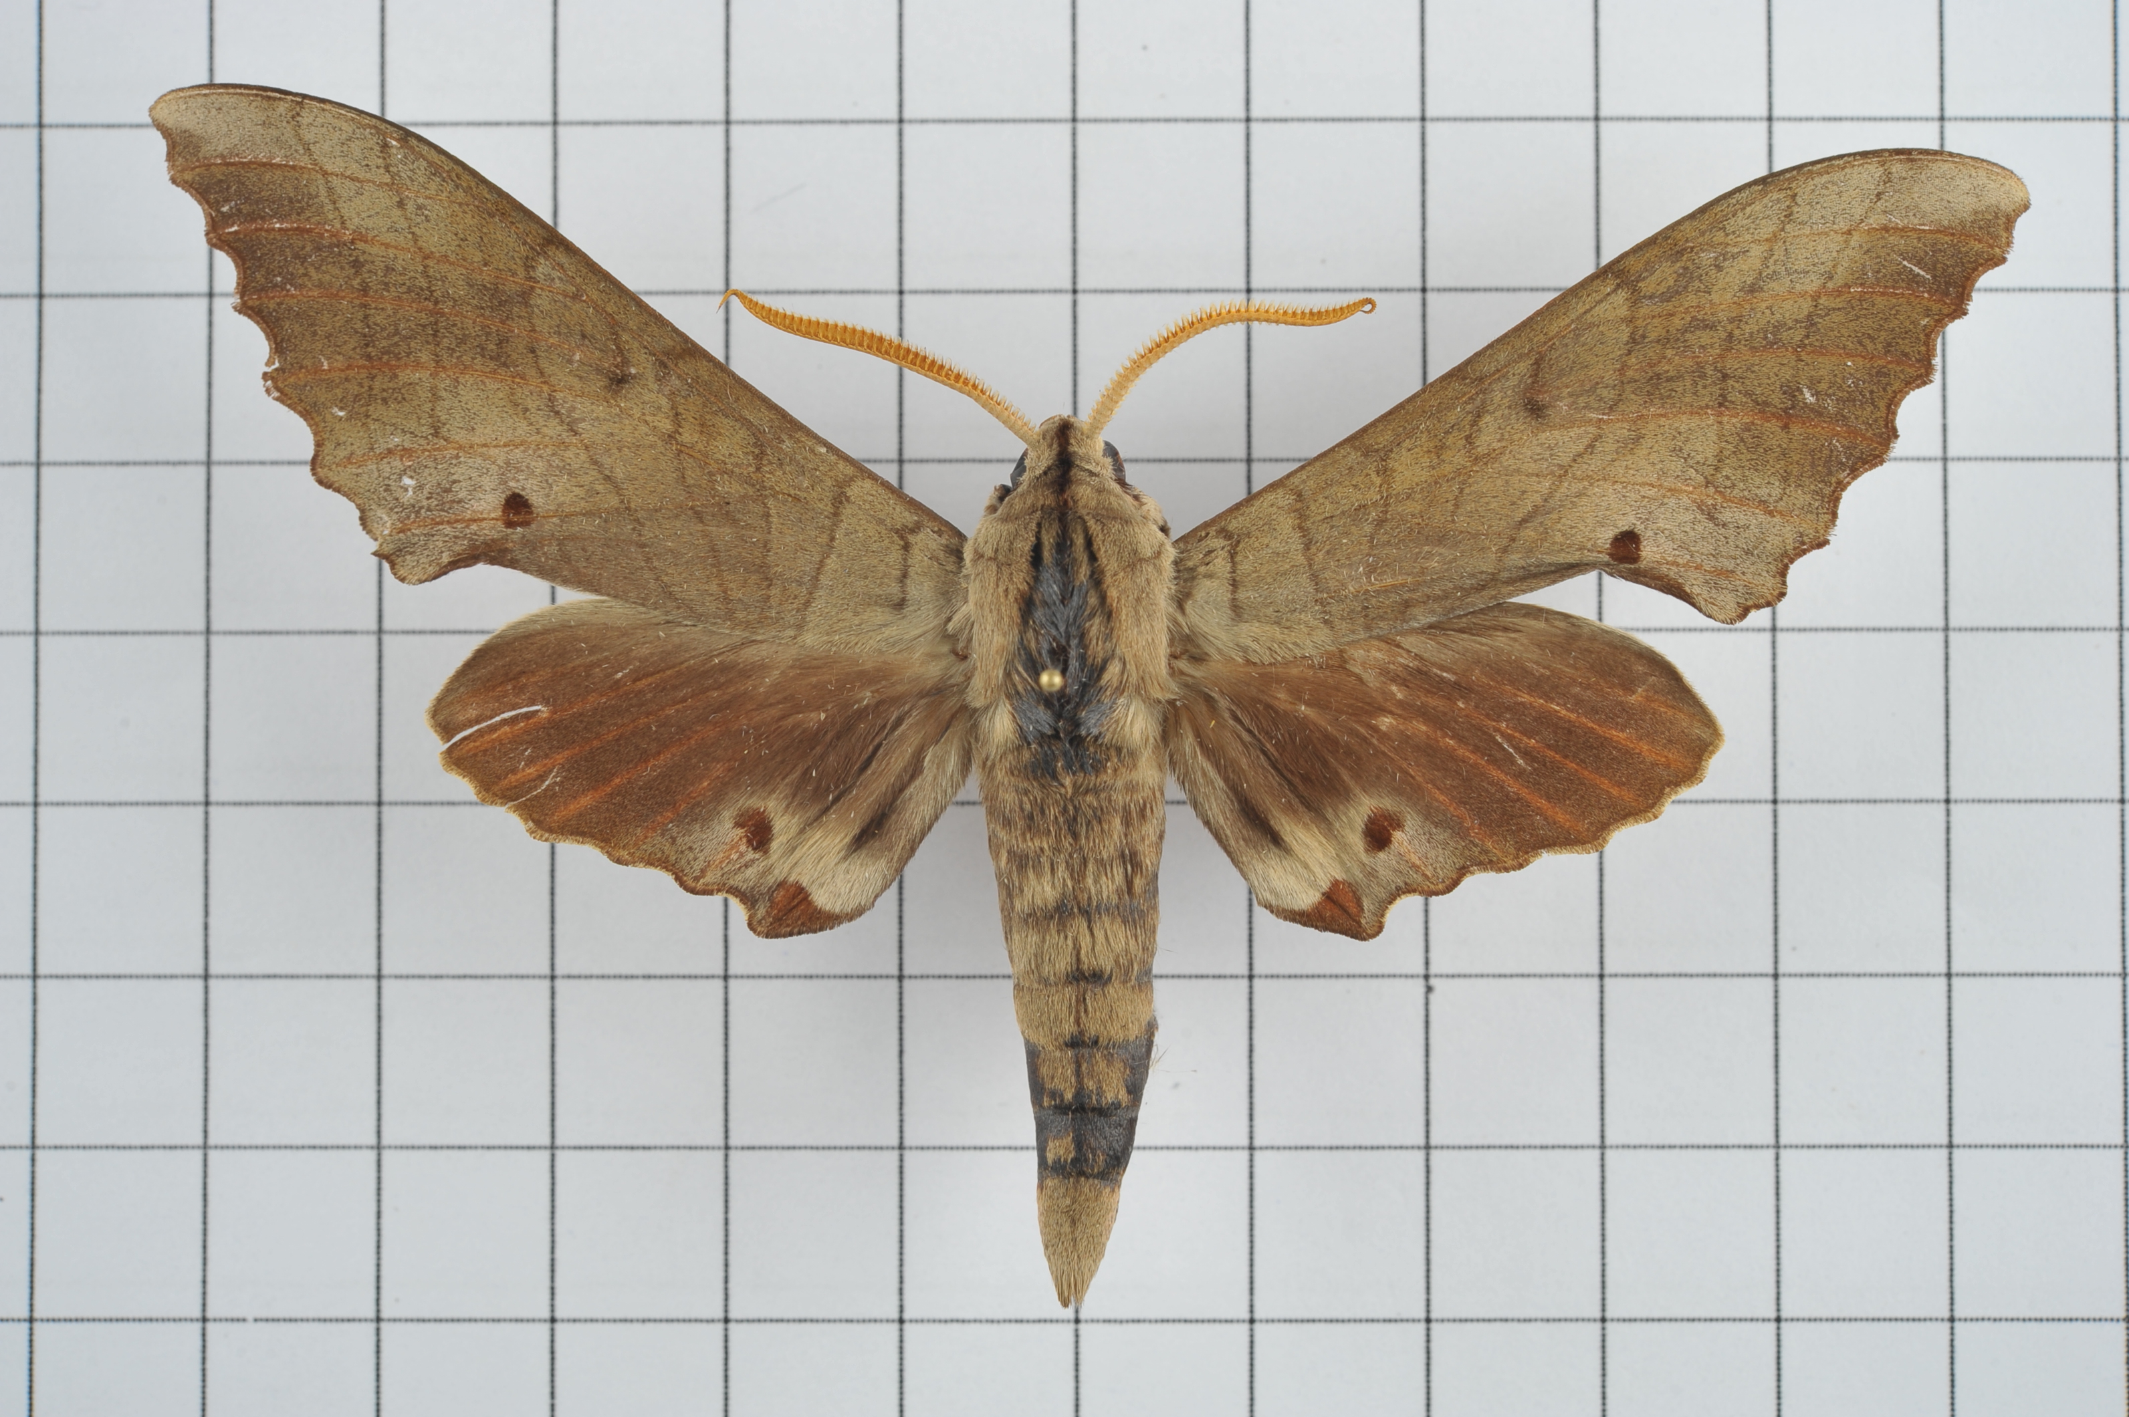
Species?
Marumba sperchius sperchius
